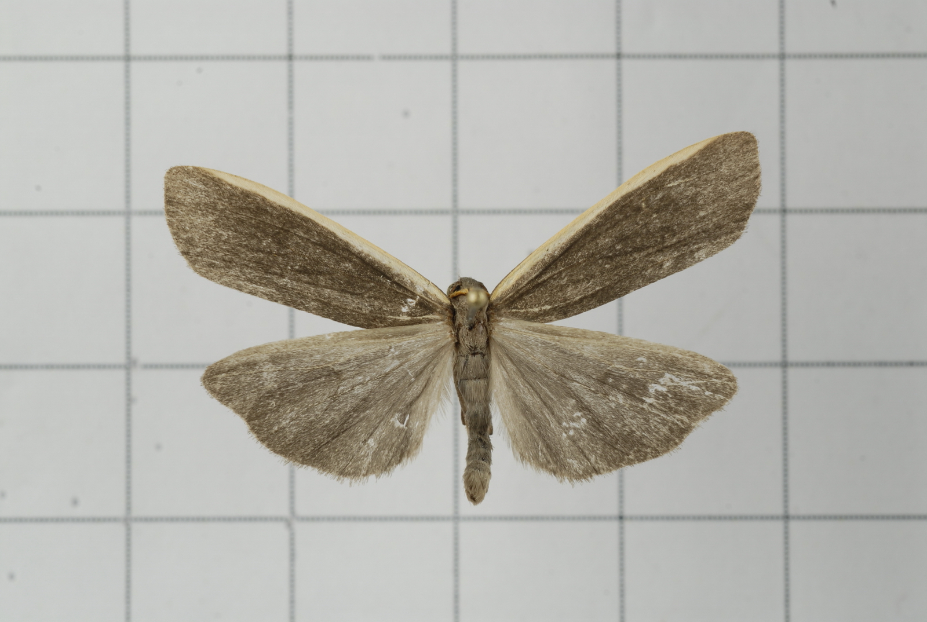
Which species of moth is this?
Ghoria bani
